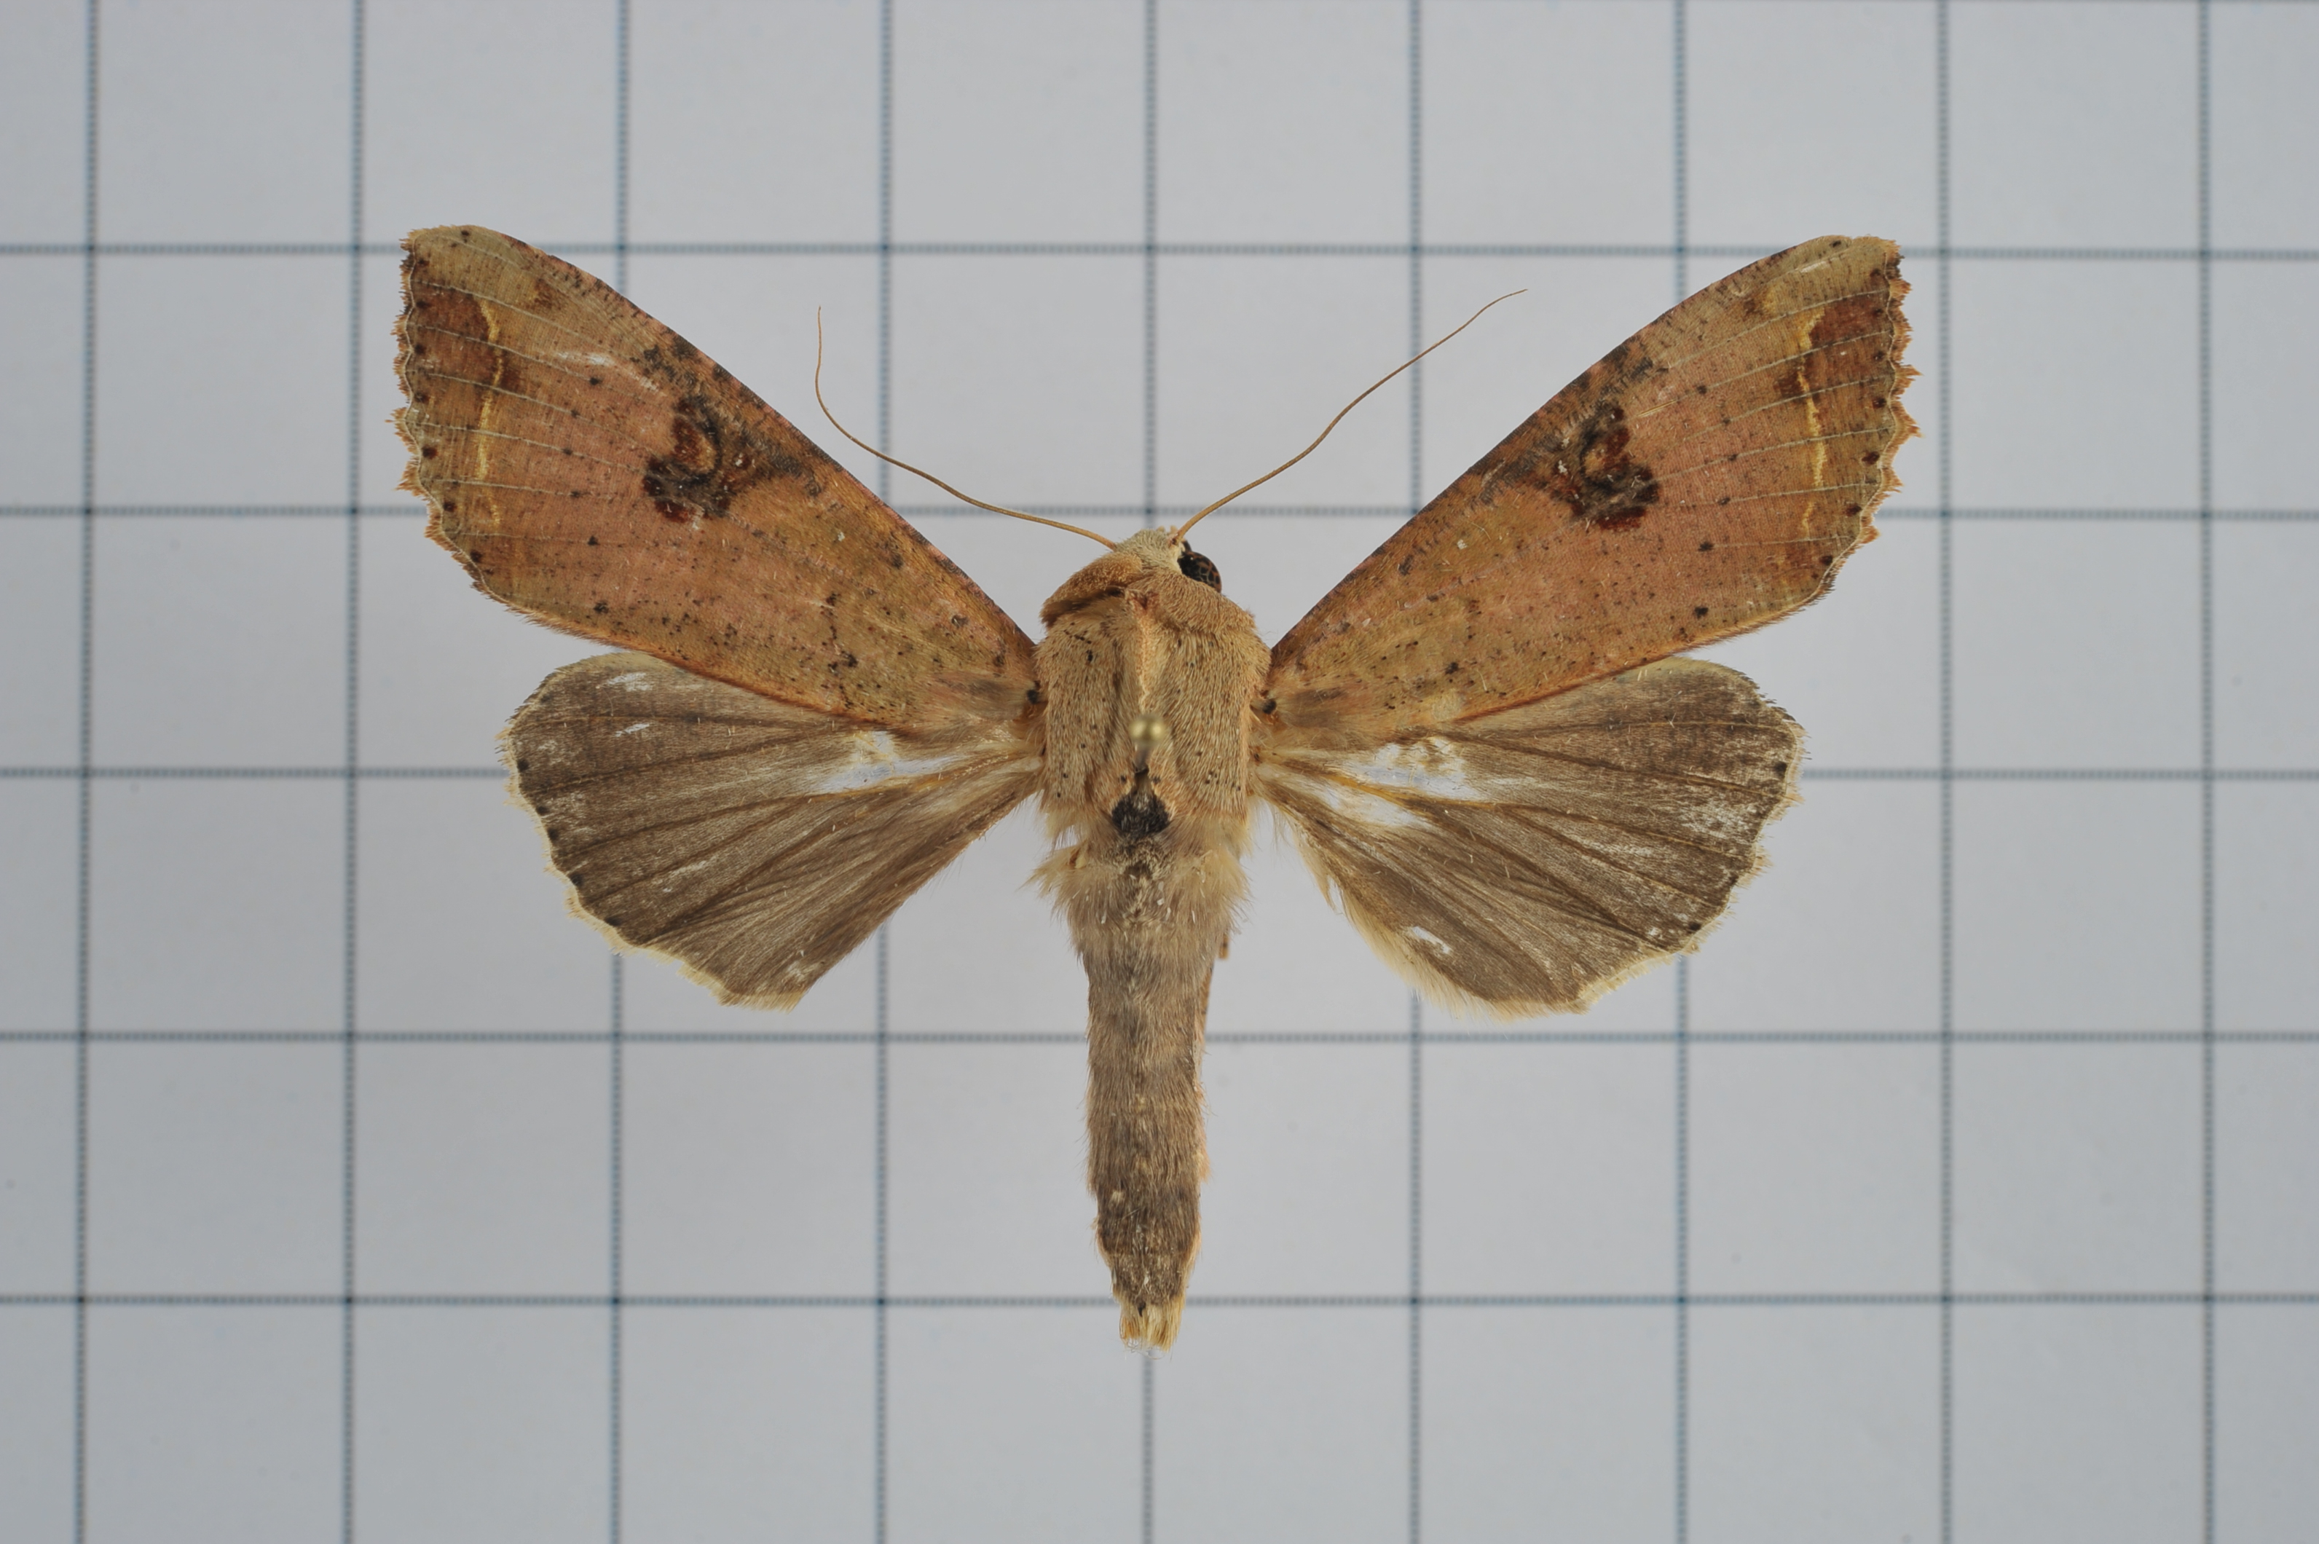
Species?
Tiracola aureata
